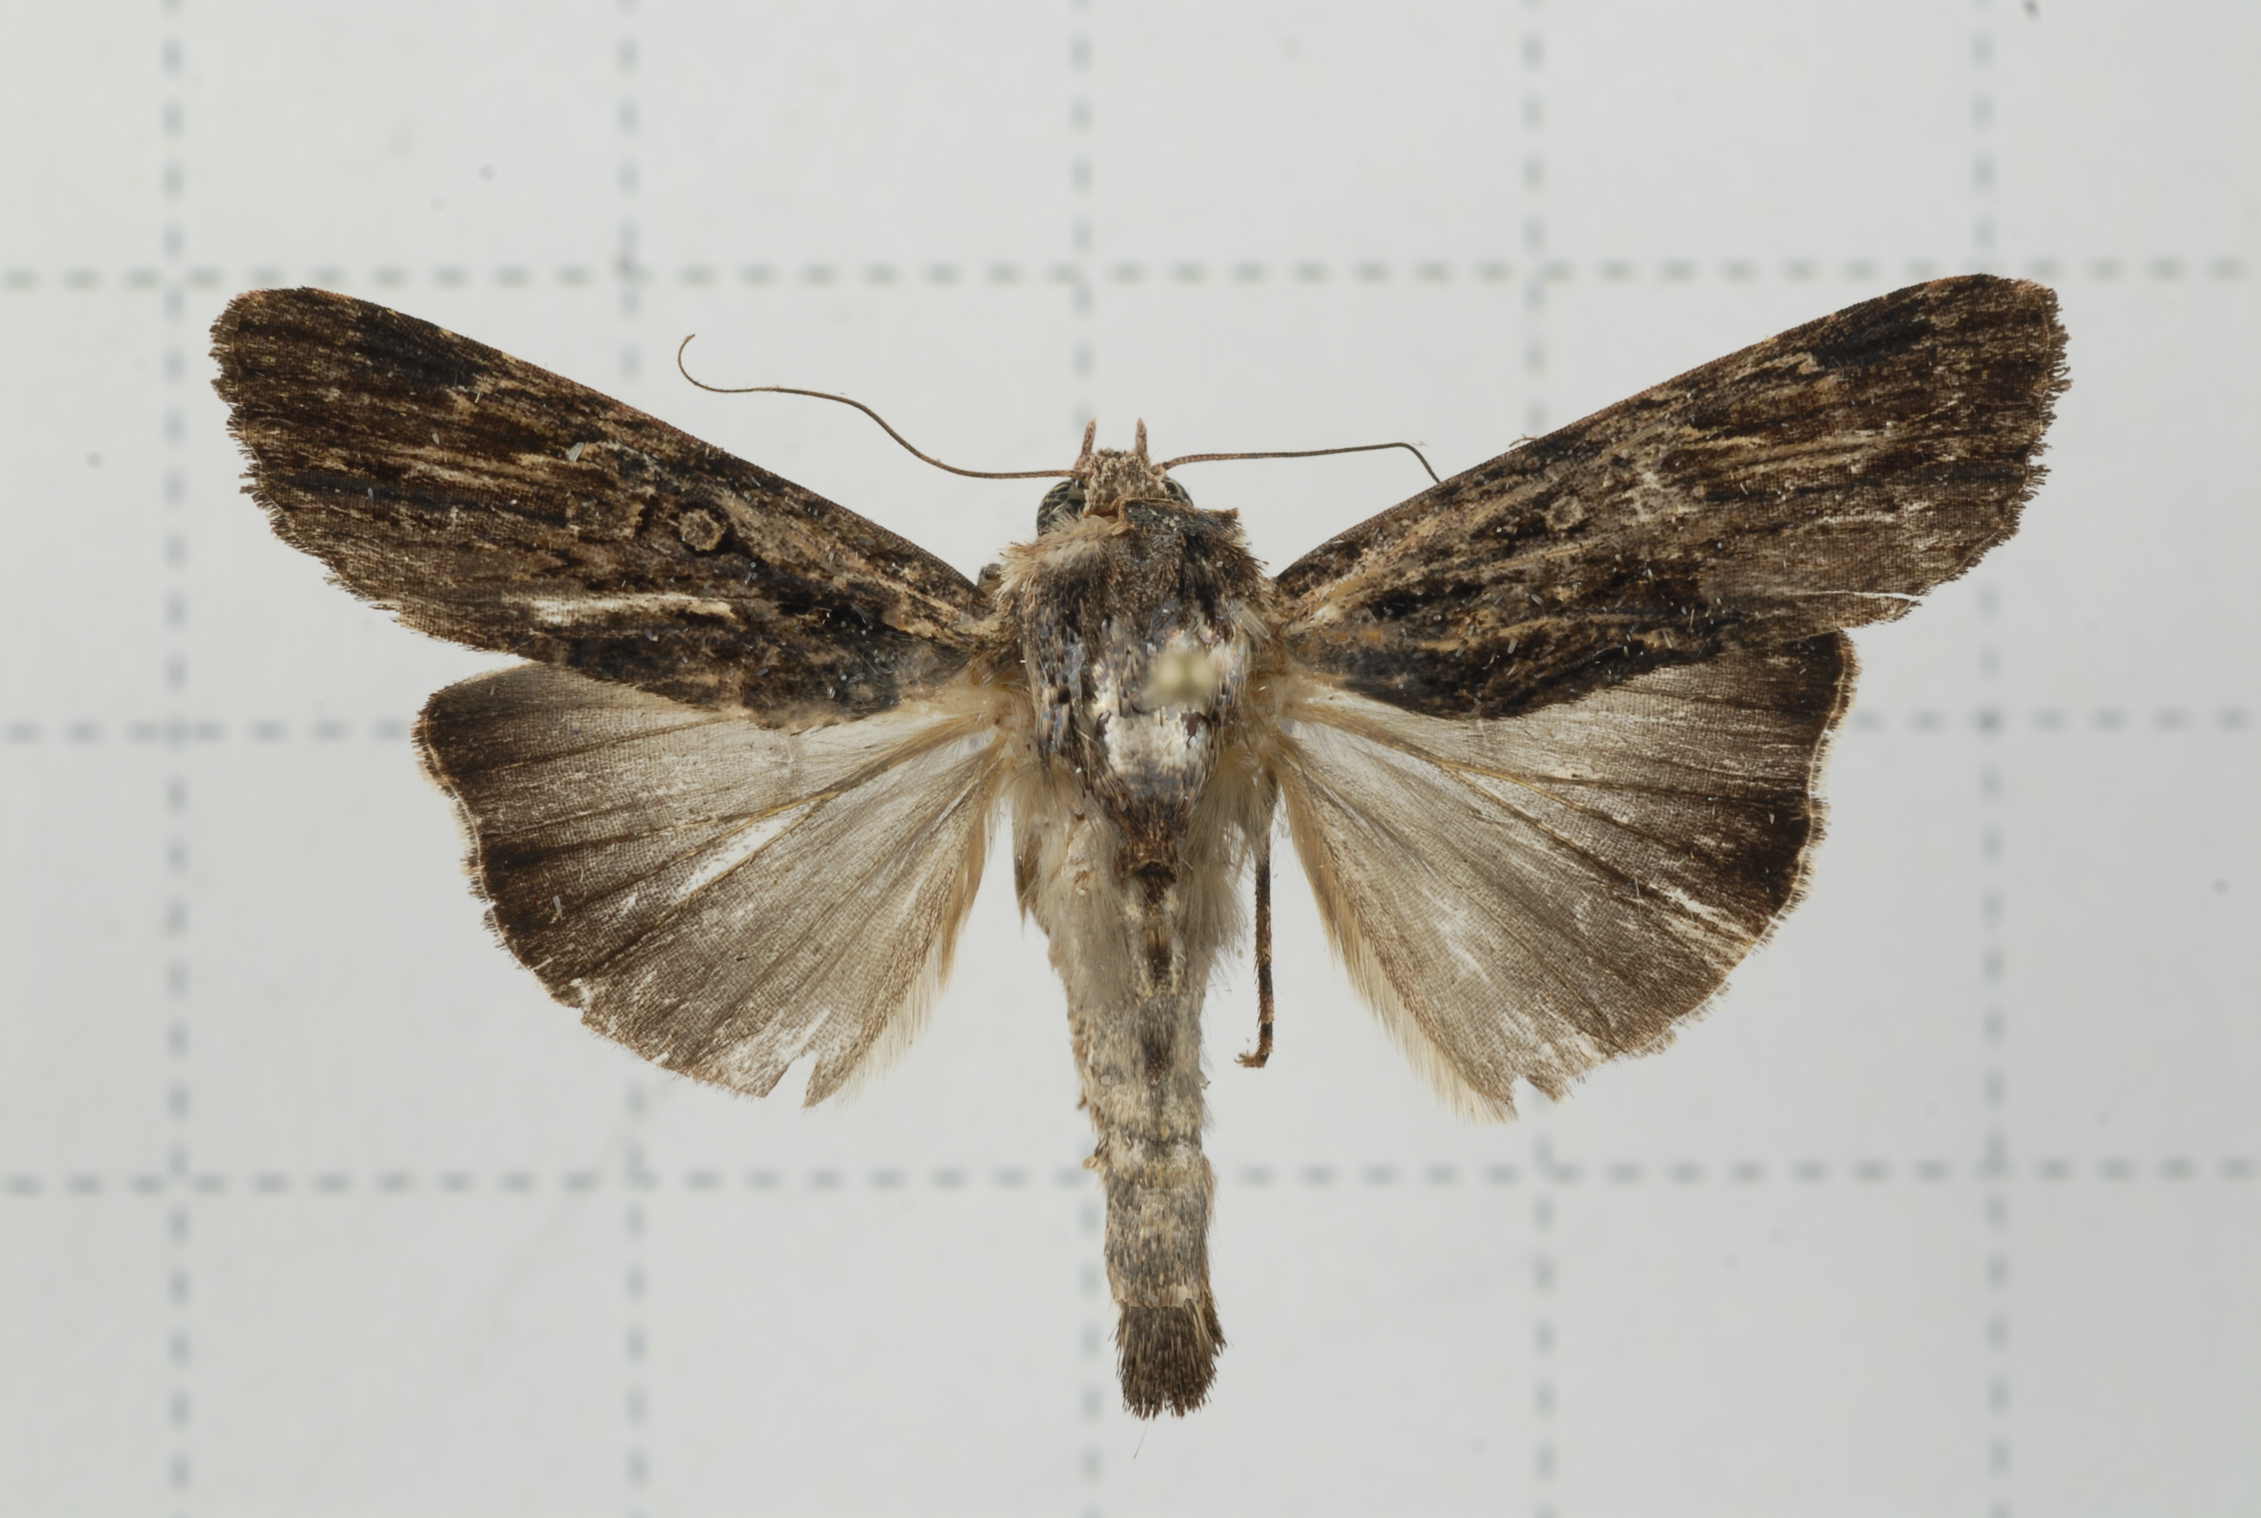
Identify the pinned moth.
Magusa tenebrosa
